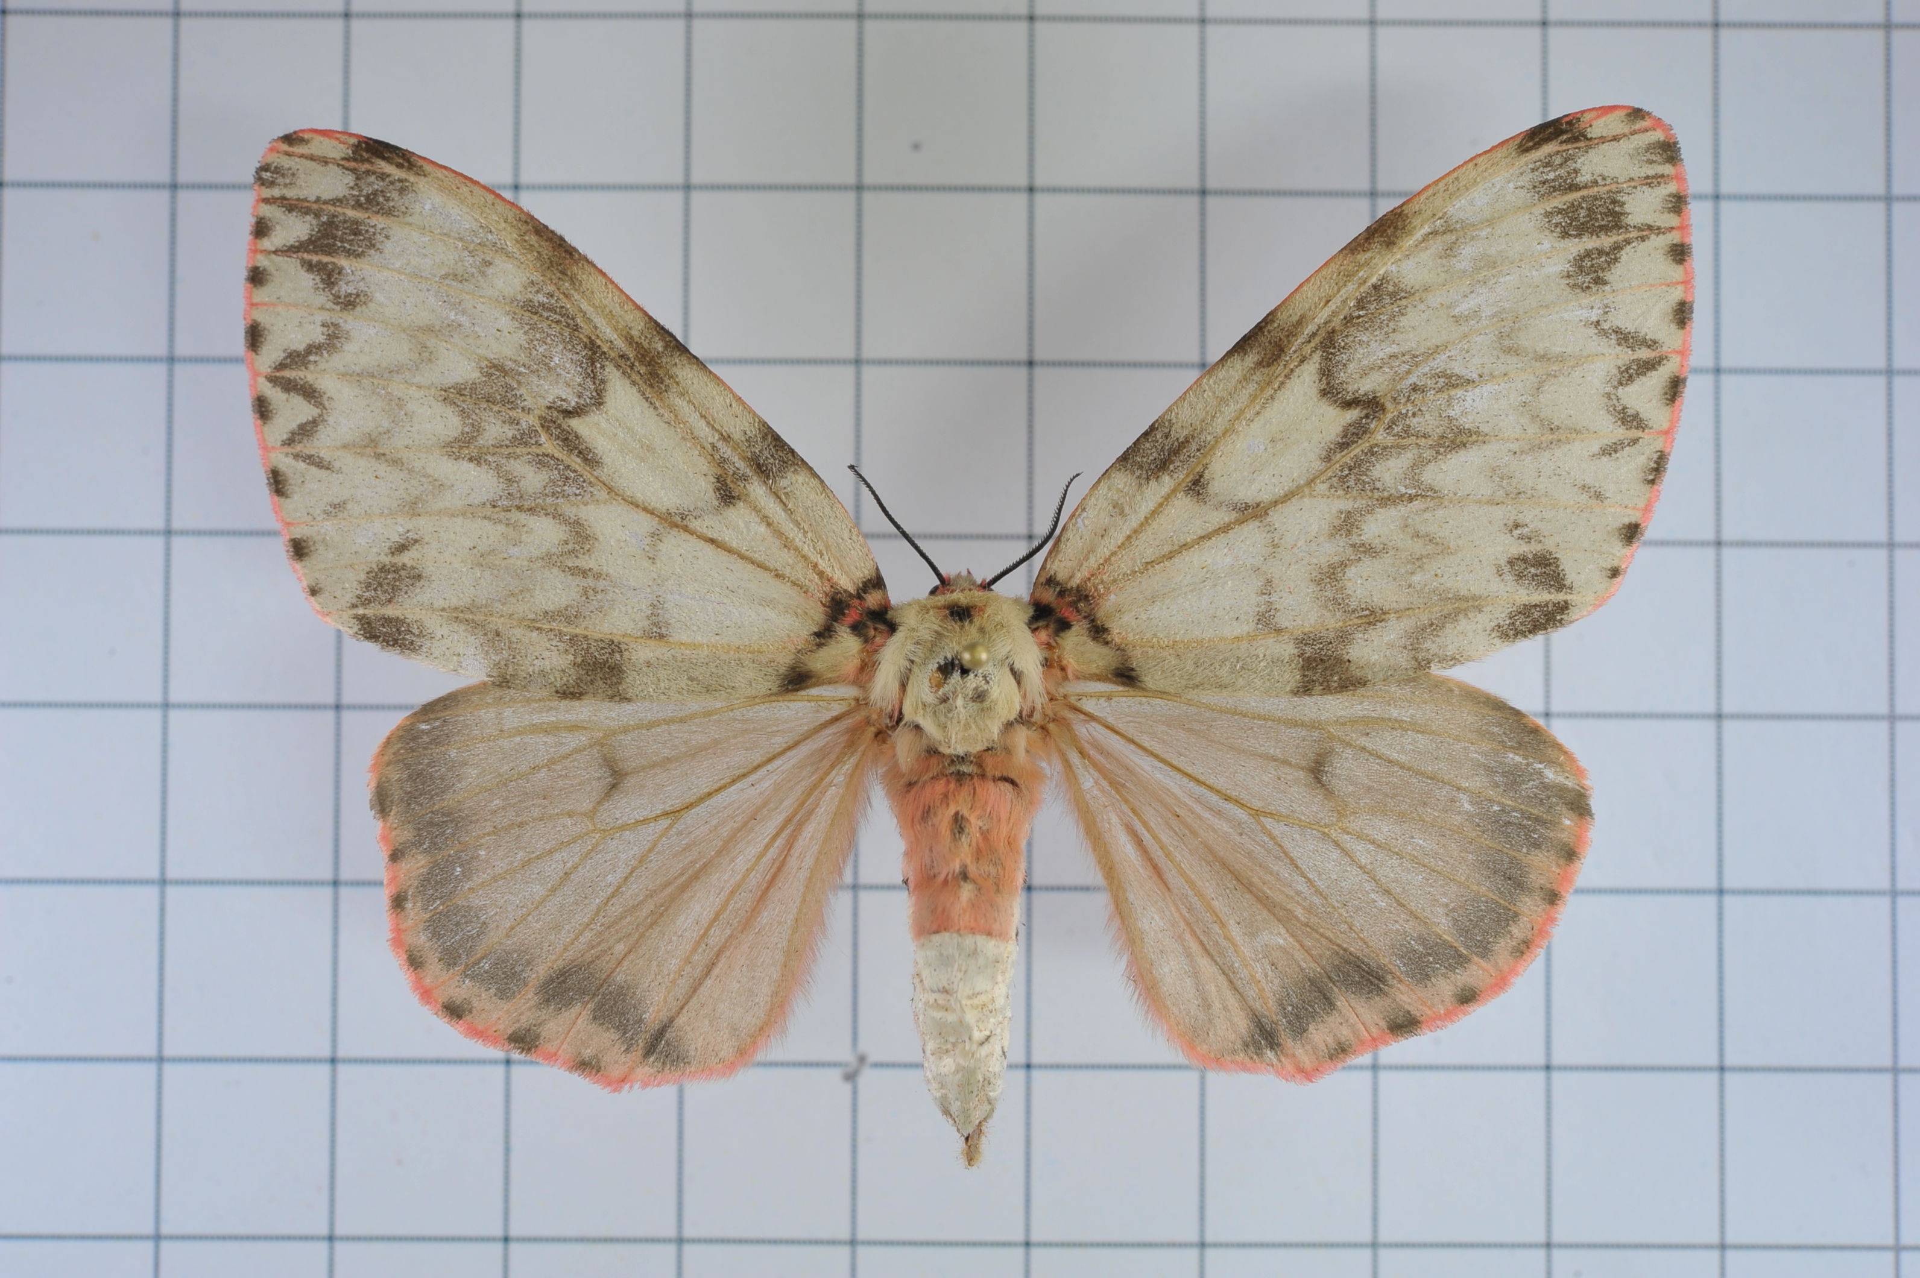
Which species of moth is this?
Lymantria mathura subpallida
